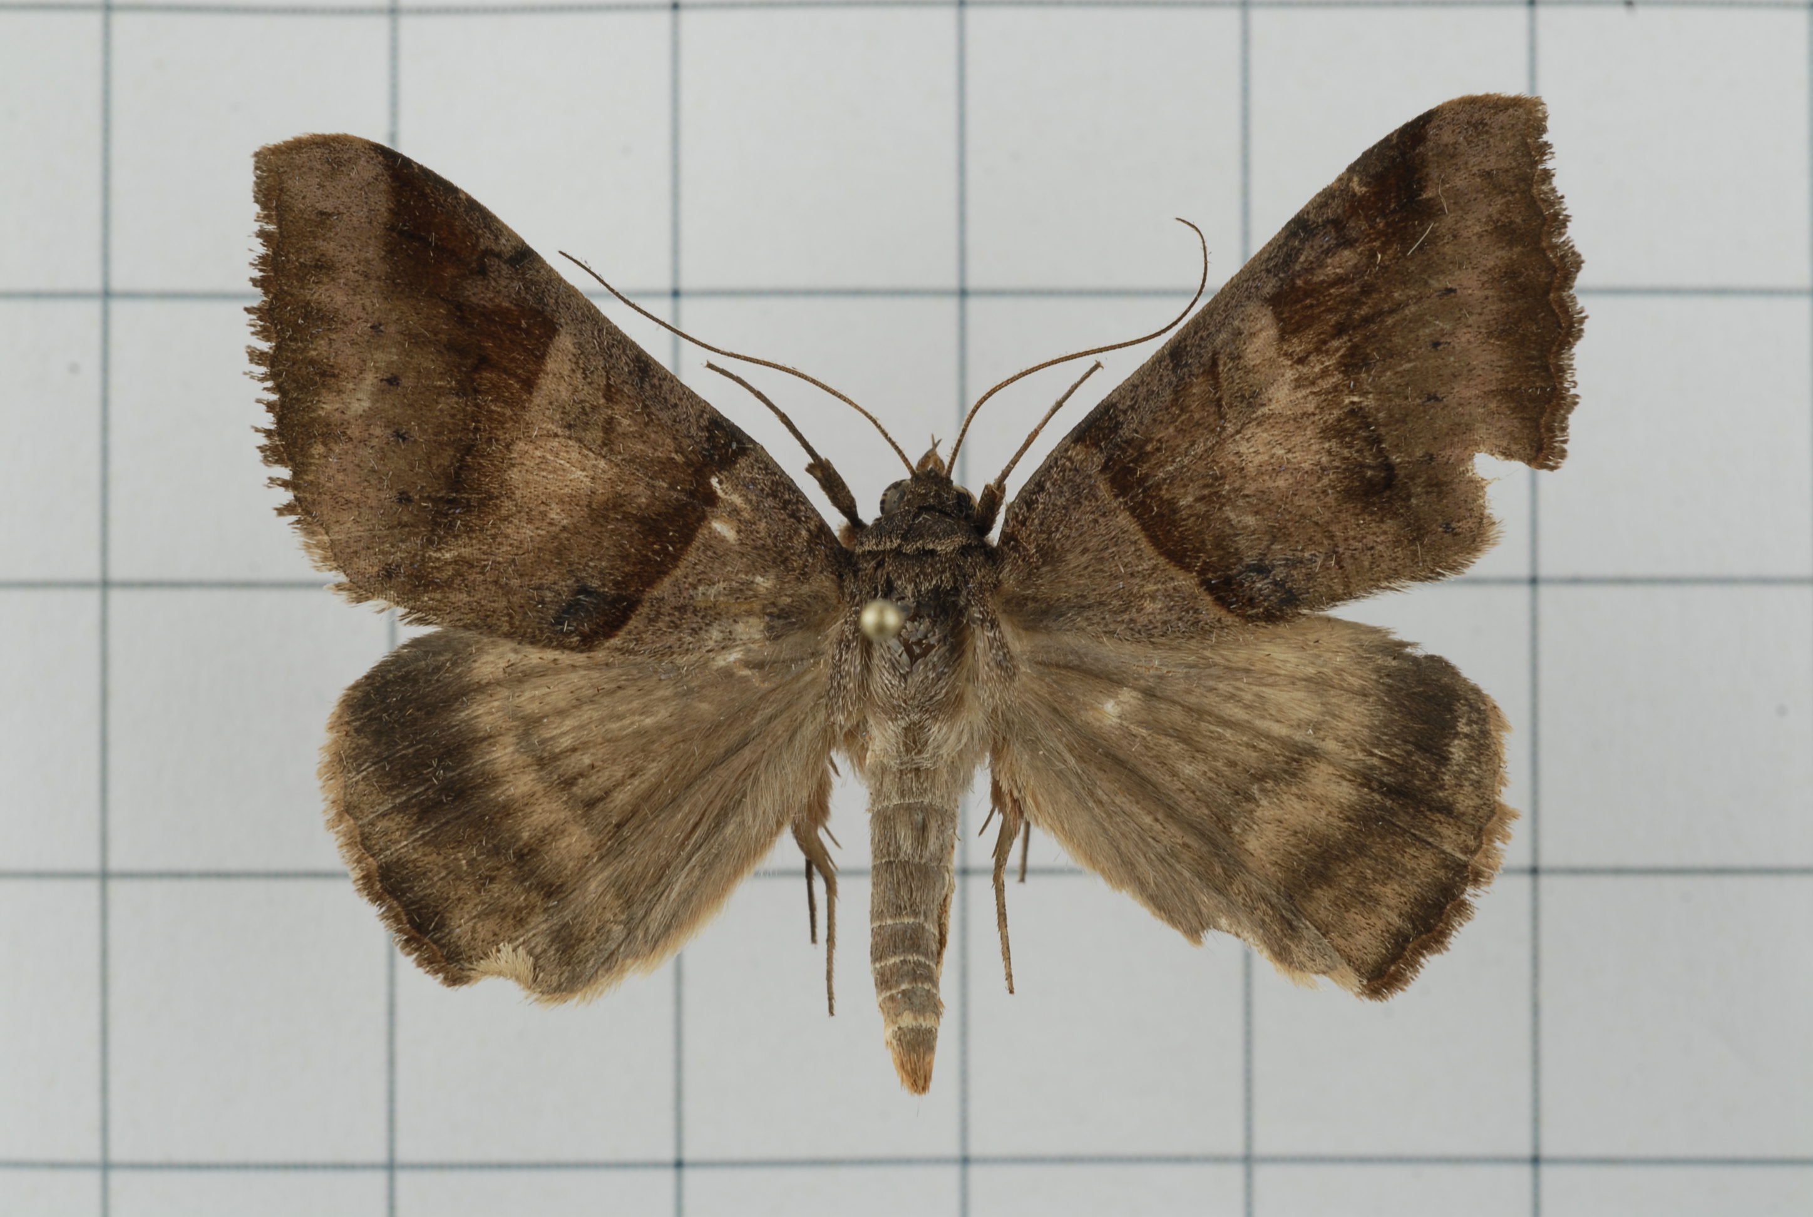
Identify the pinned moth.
Mocis undata
